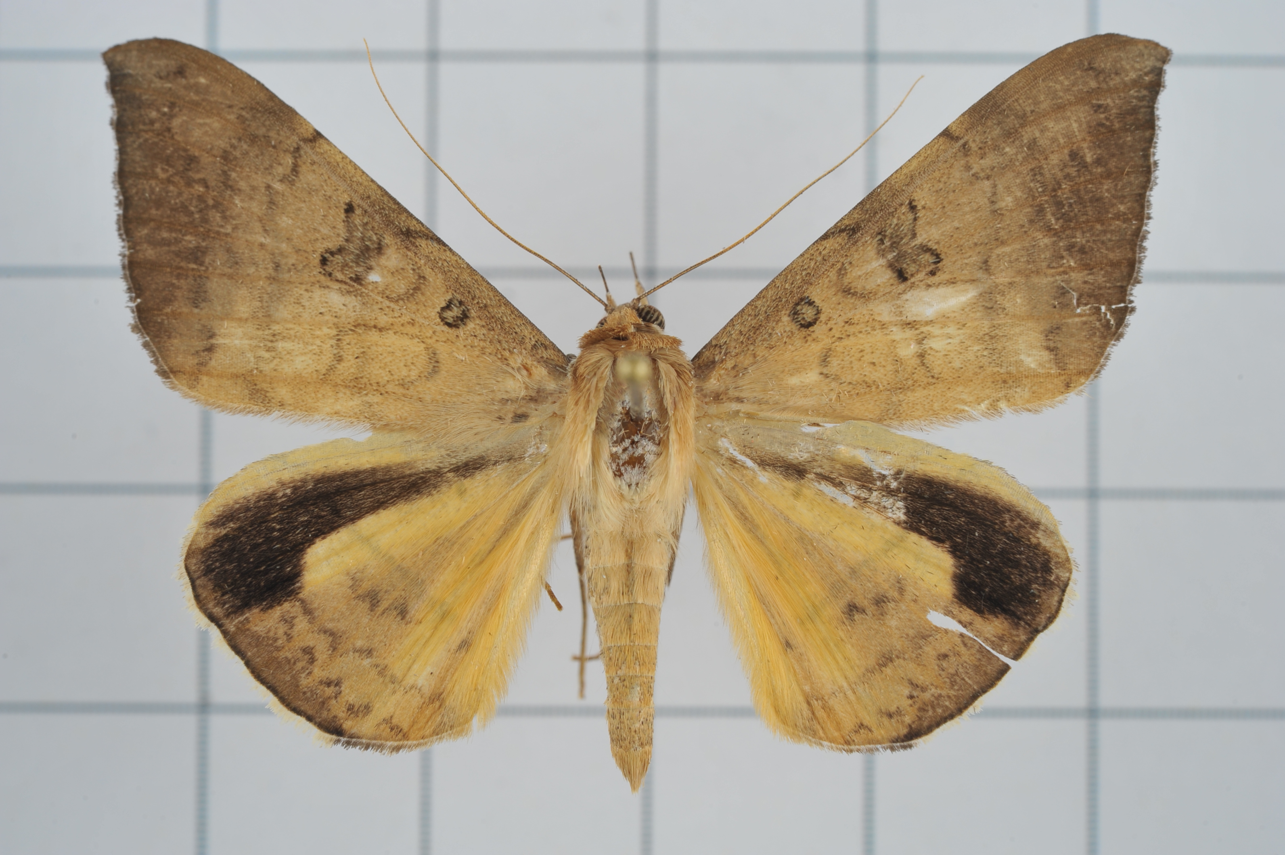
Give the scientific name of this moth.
Oxyodes scrobiculata
